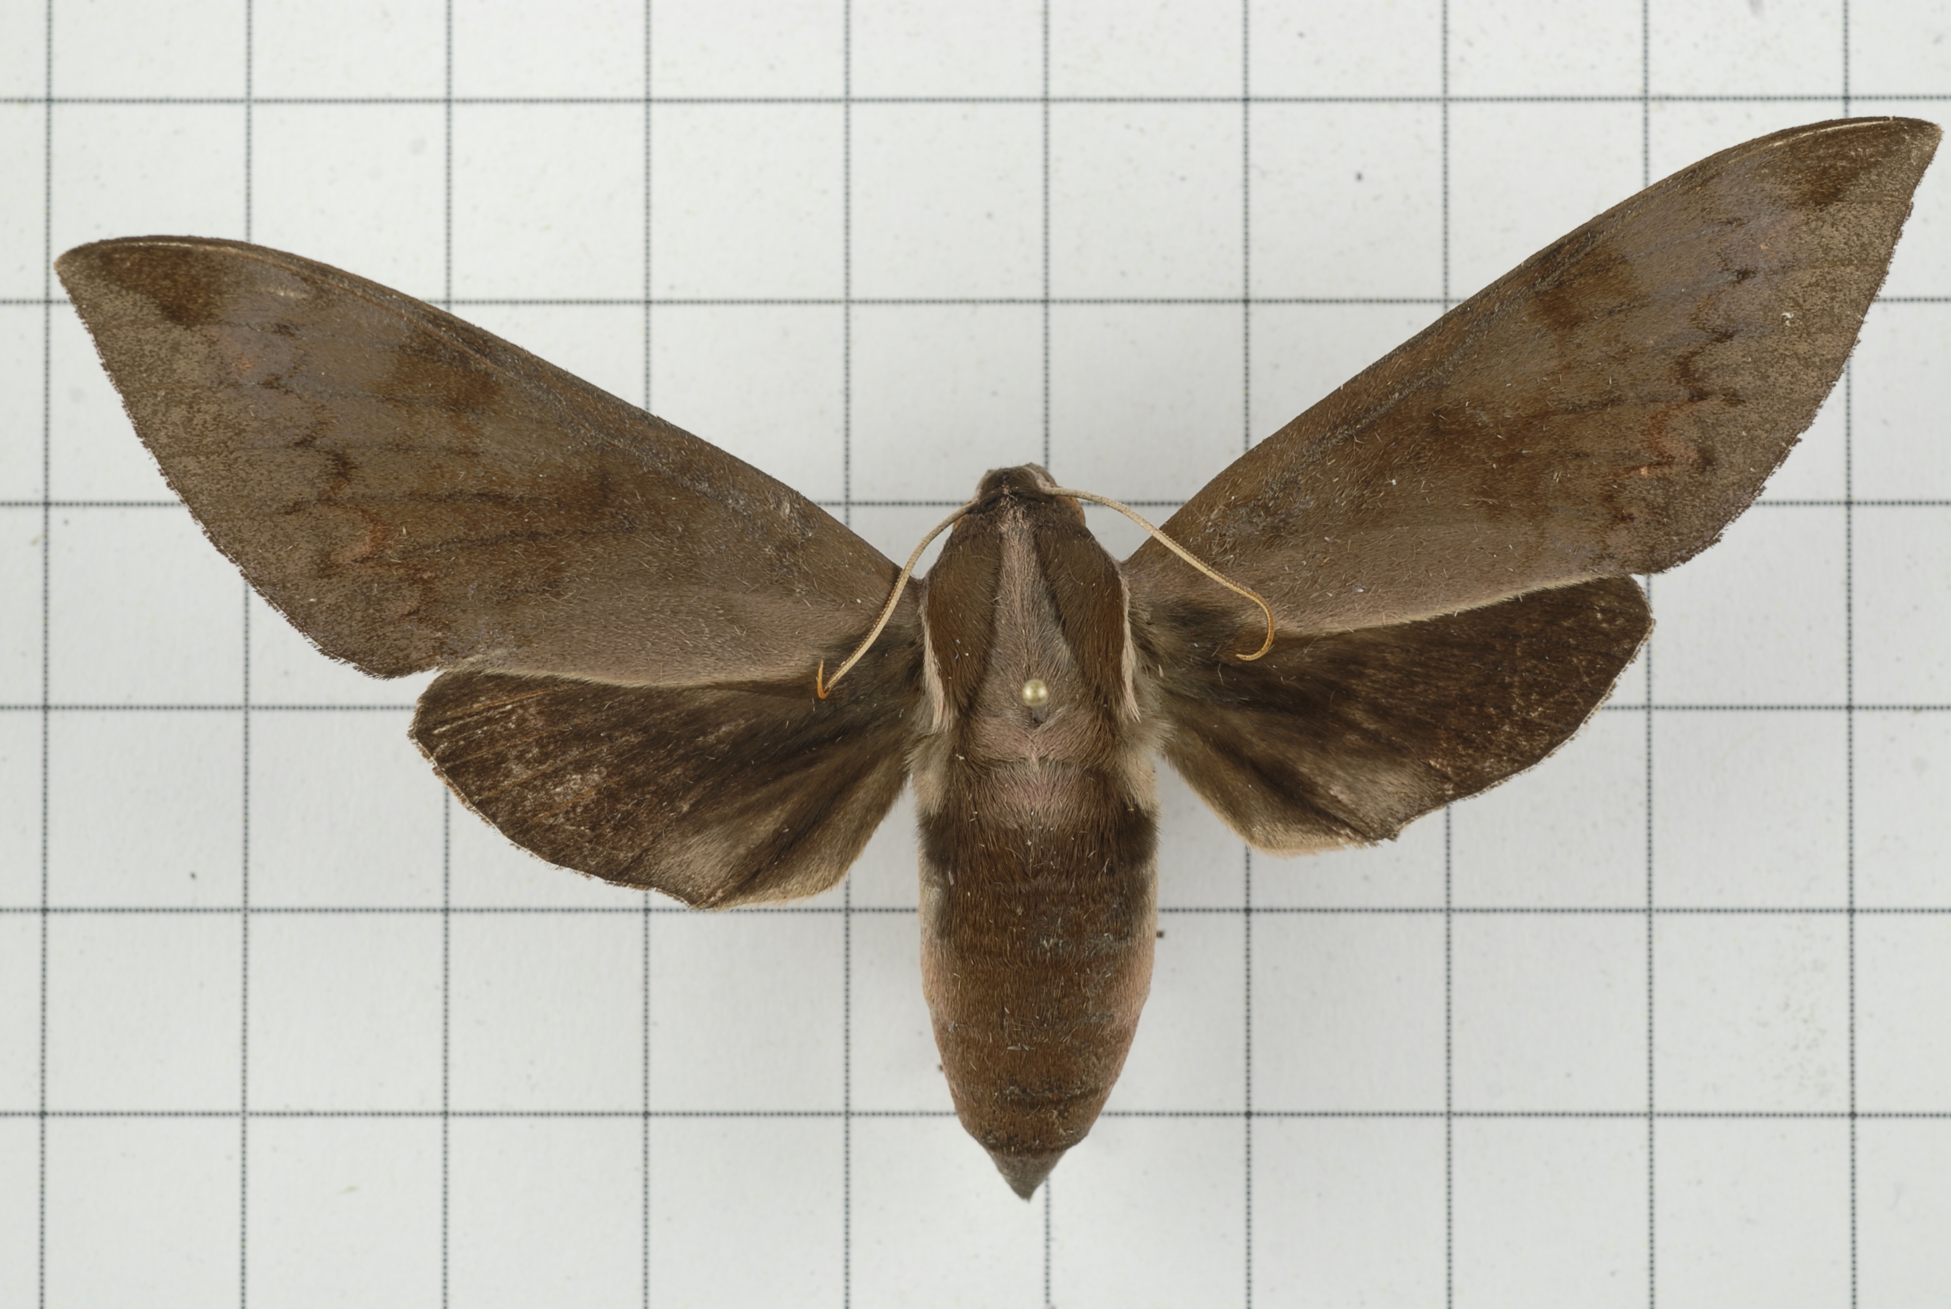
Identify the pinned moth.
Acosmerycoides harterti
